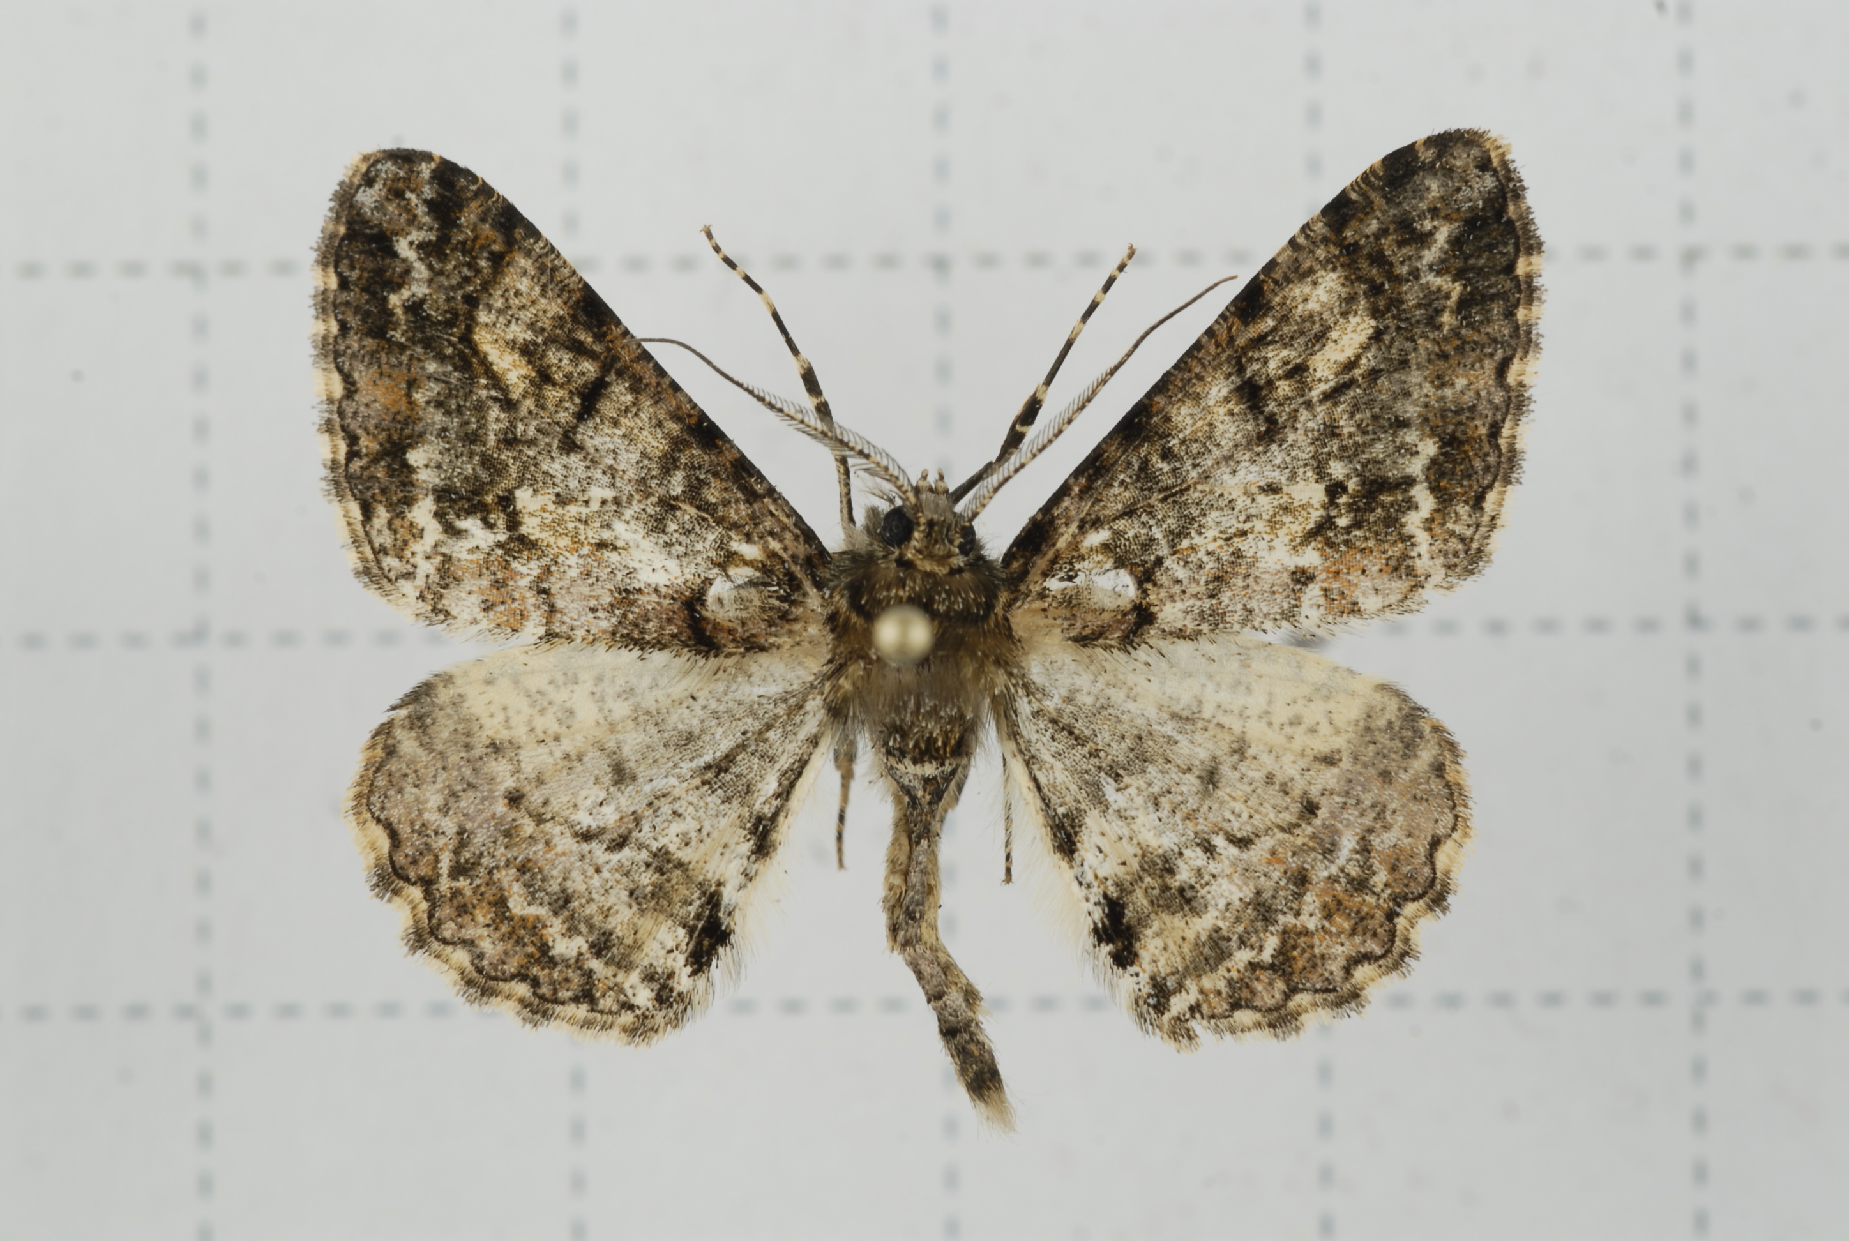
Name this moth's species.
Alcis taiwanovariegata
